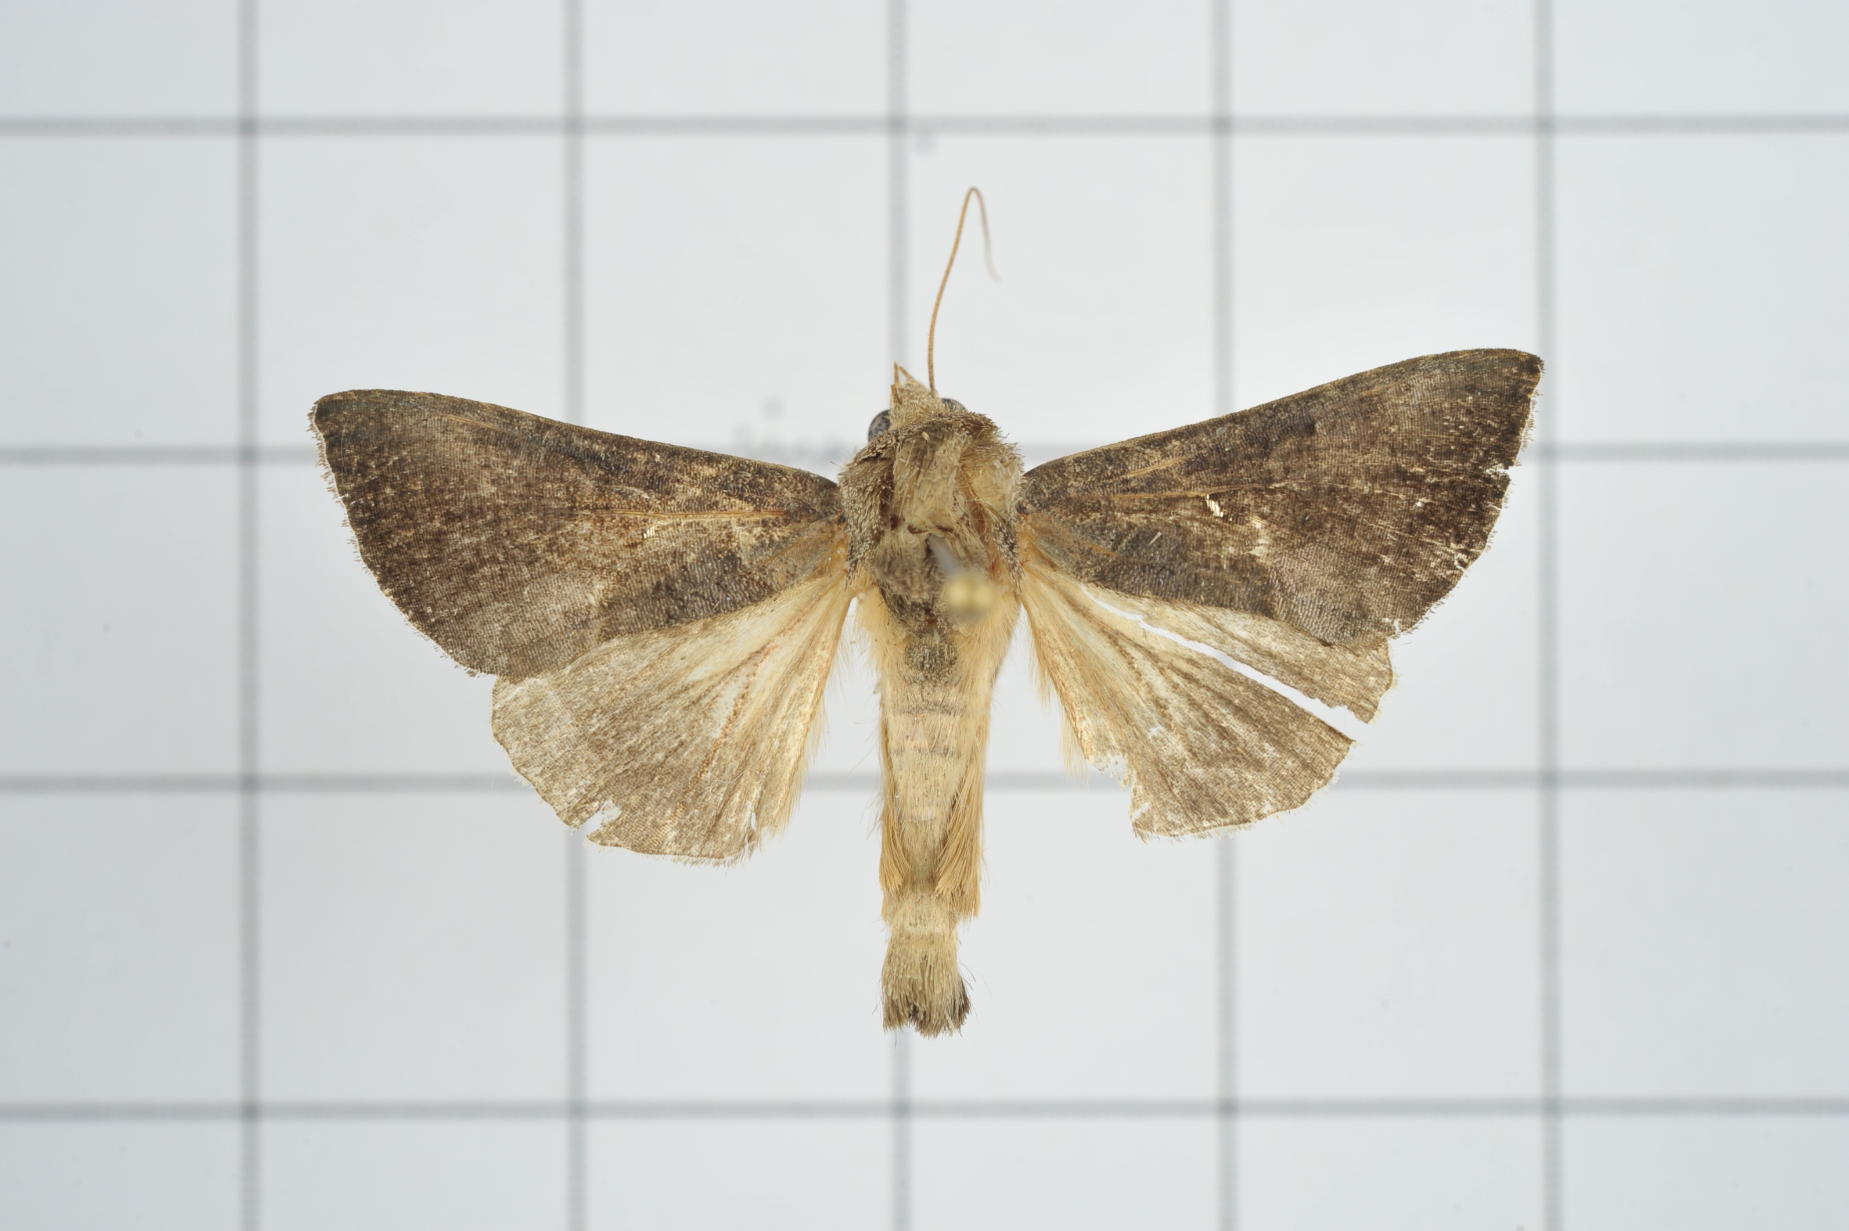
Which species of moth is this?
Chrysodeixis heberachis
